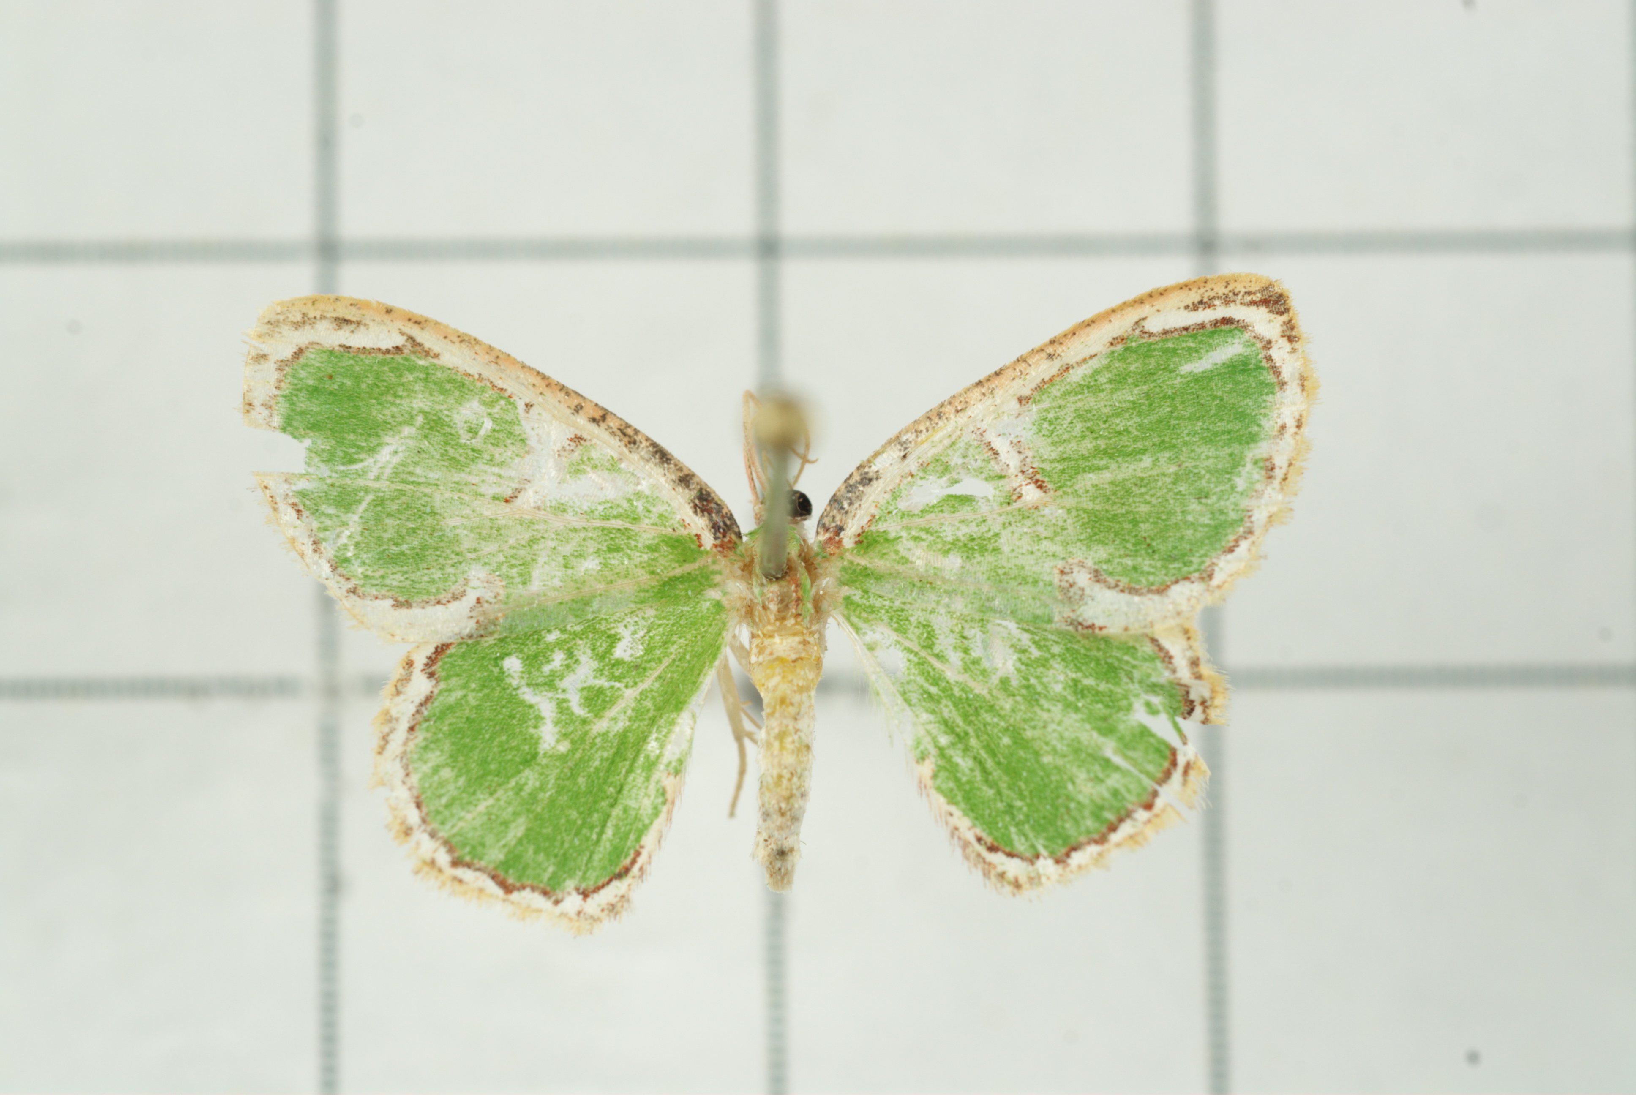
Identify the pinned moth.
Comostola cedilla
